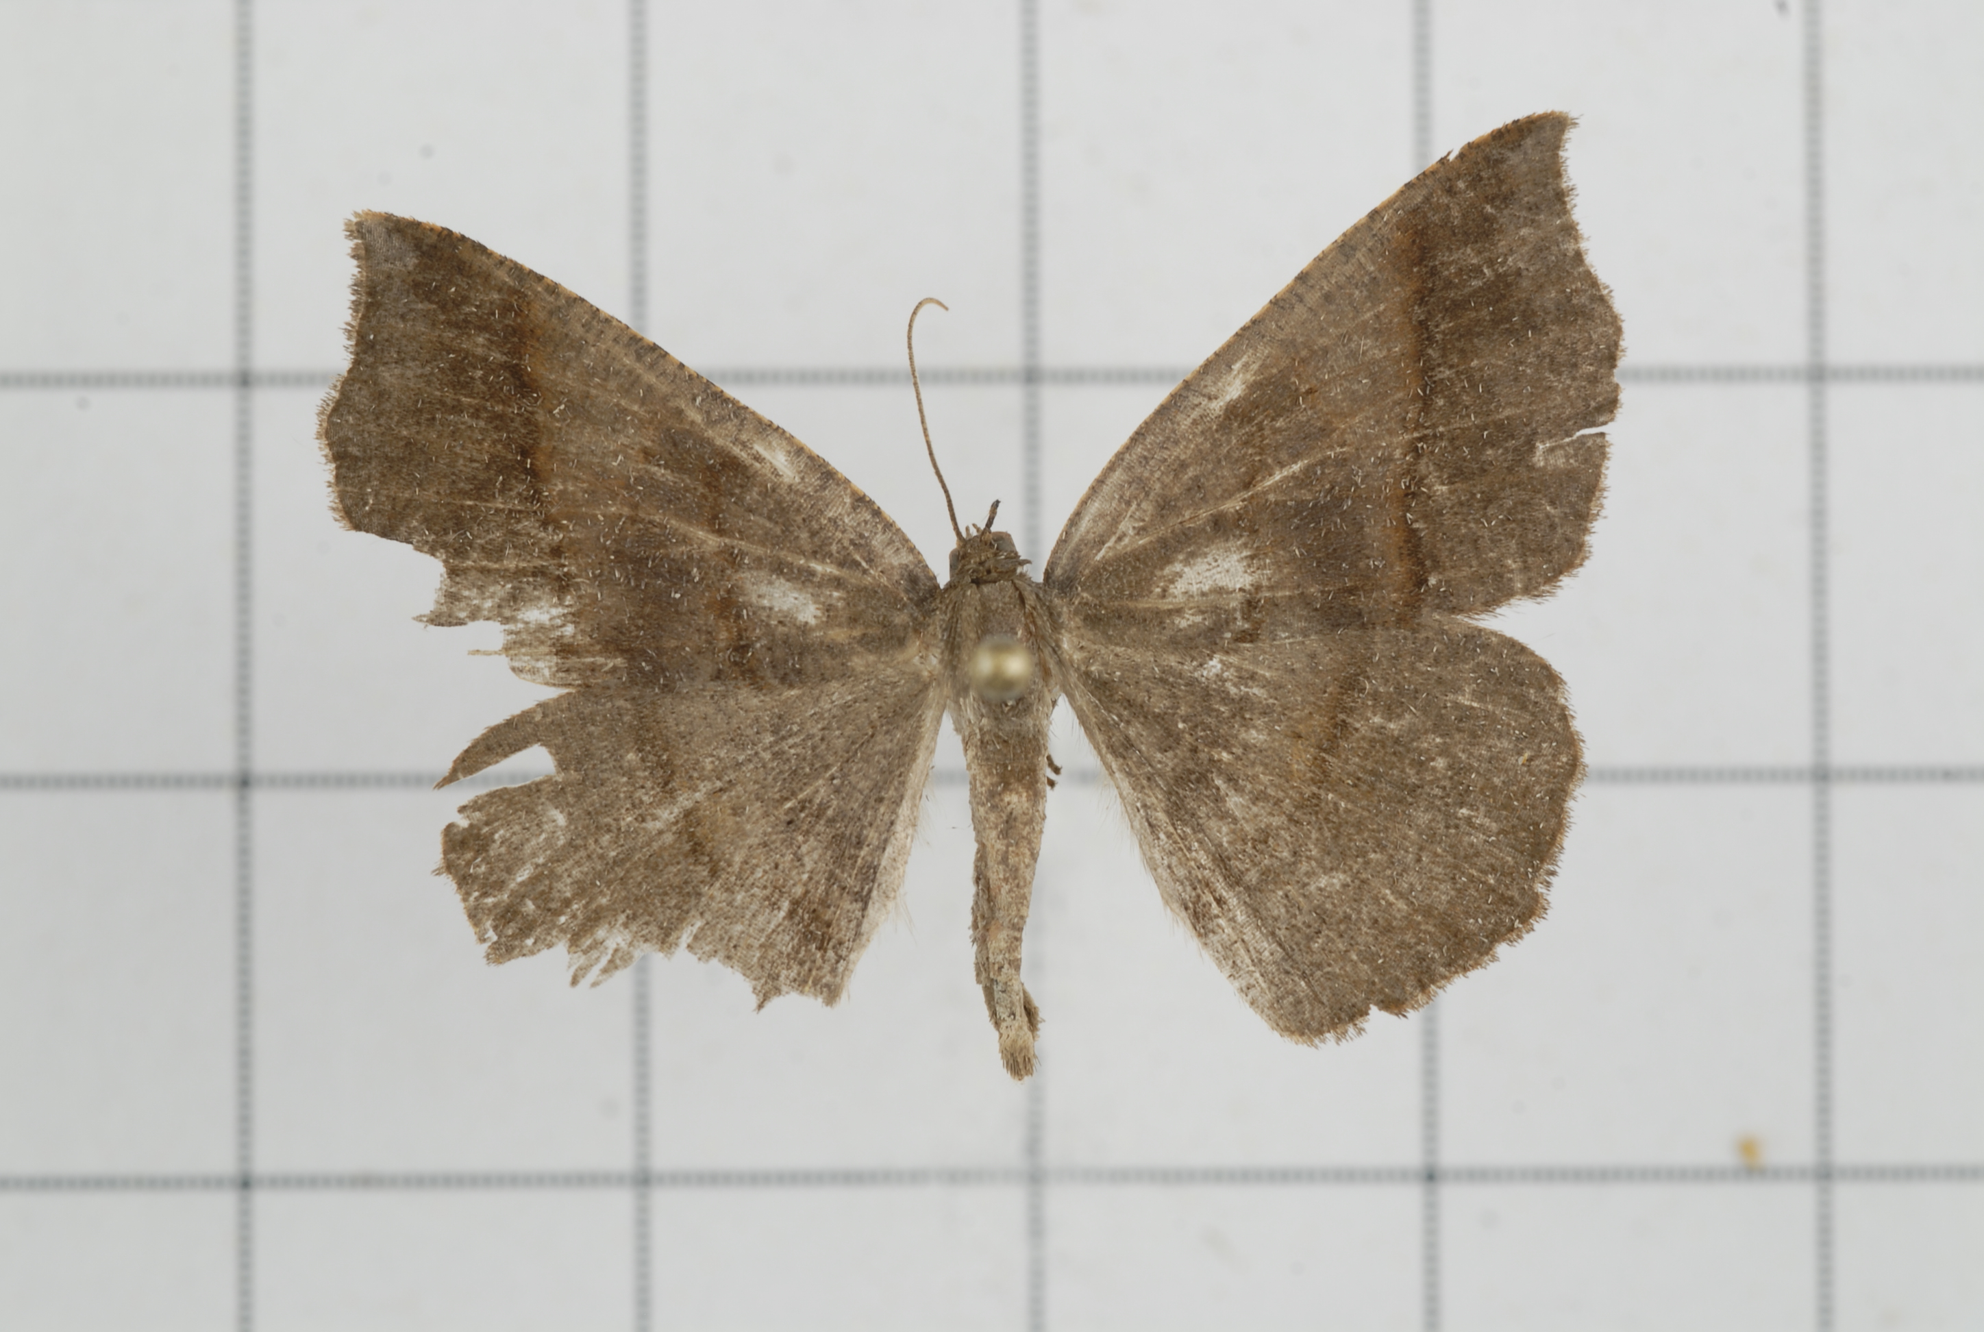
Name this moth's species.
Nadagara umbrifera
